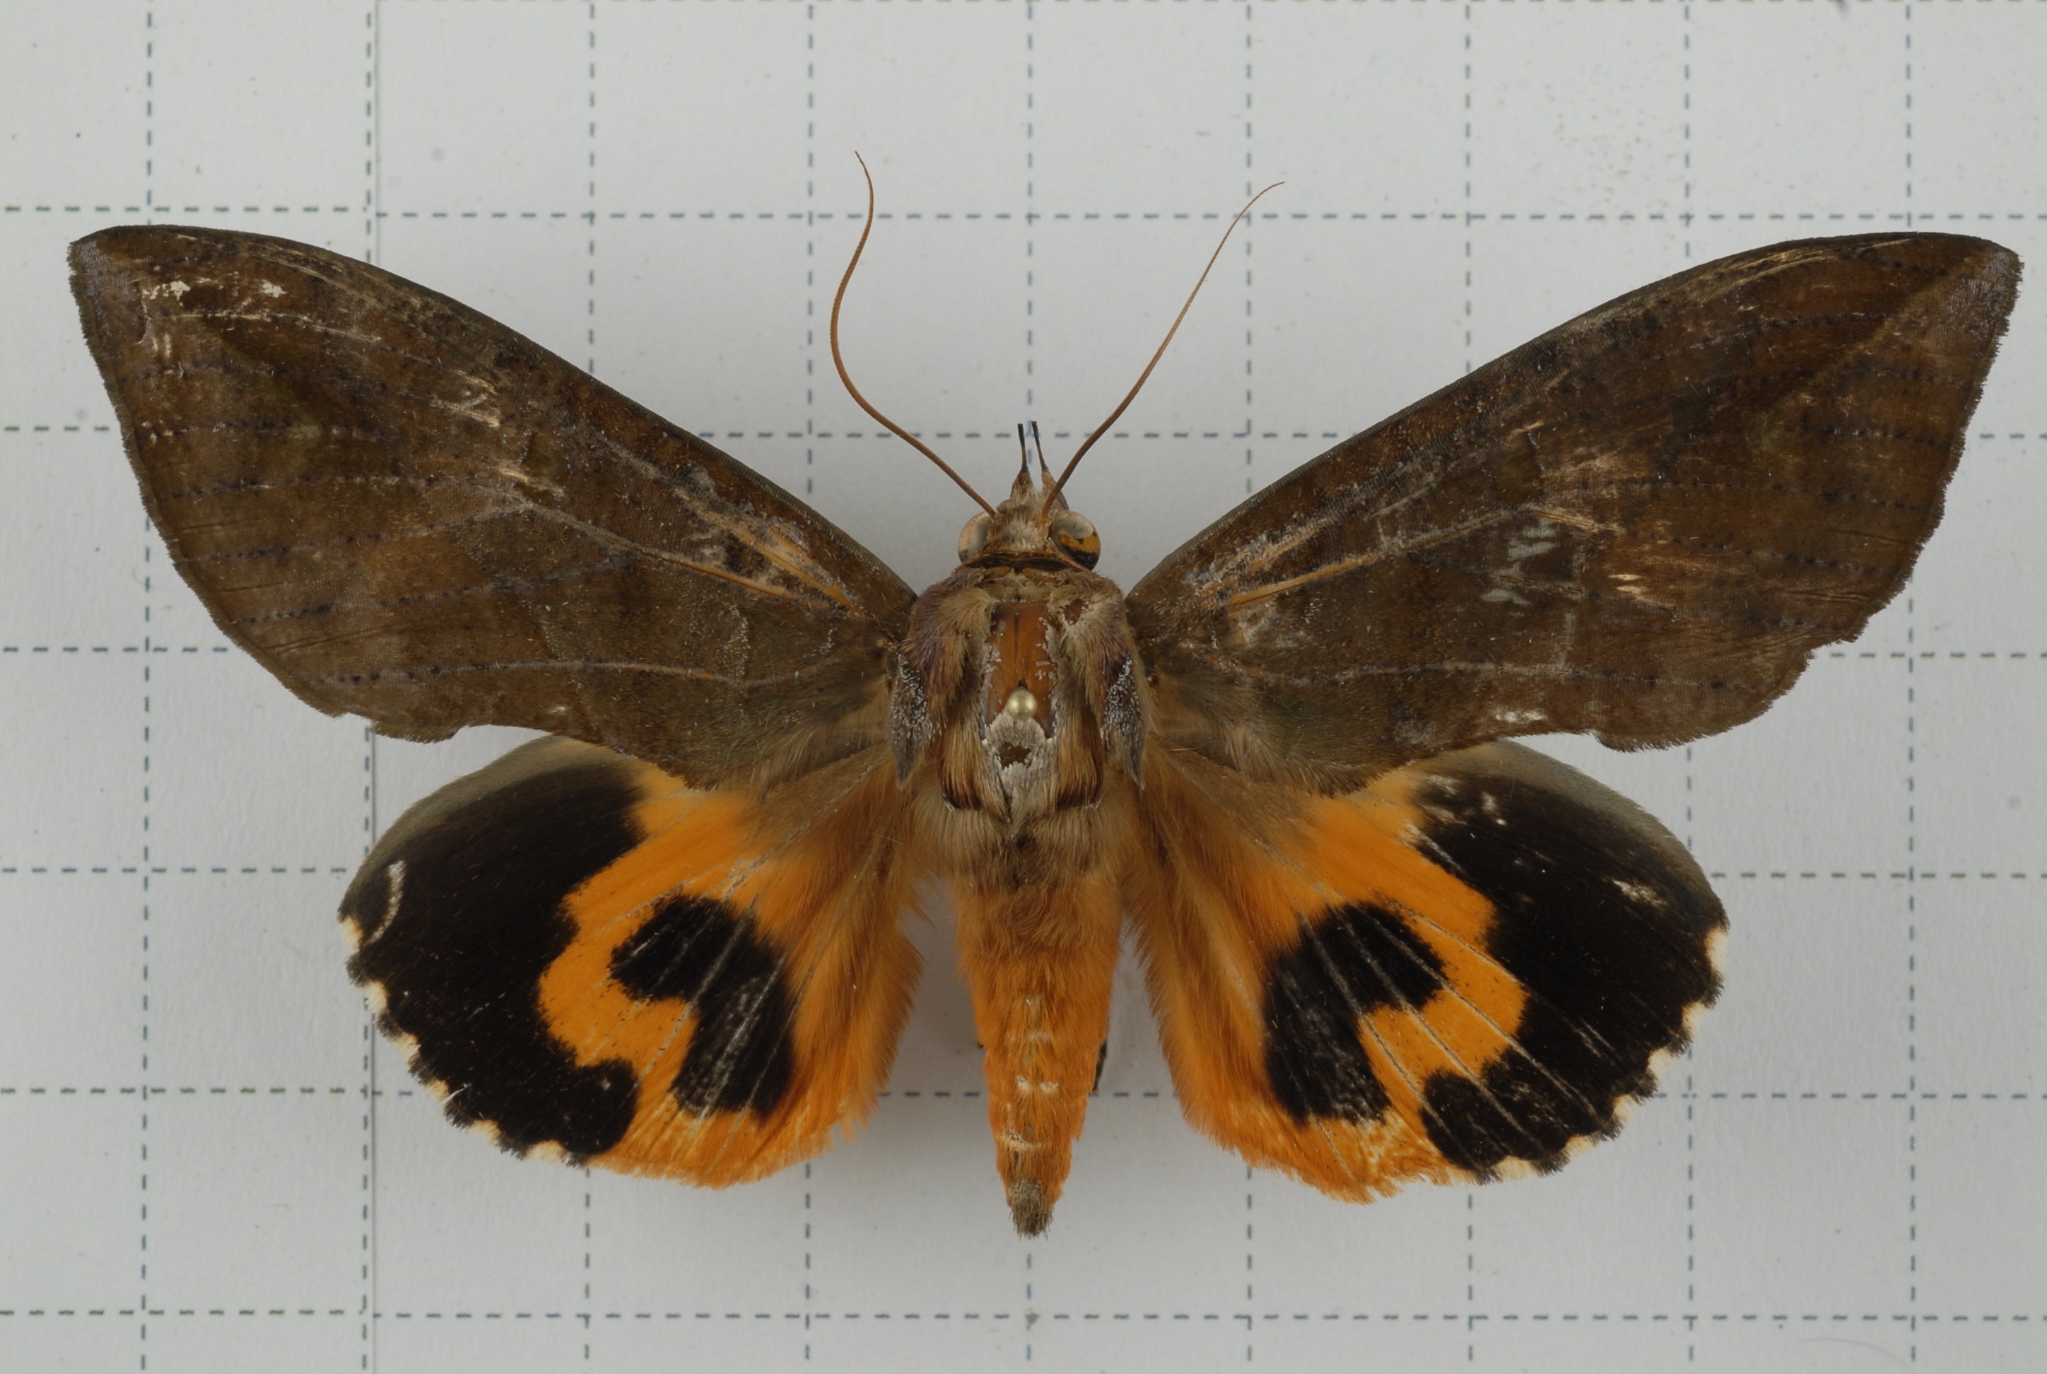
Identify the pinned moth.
Eudocima phalonia
